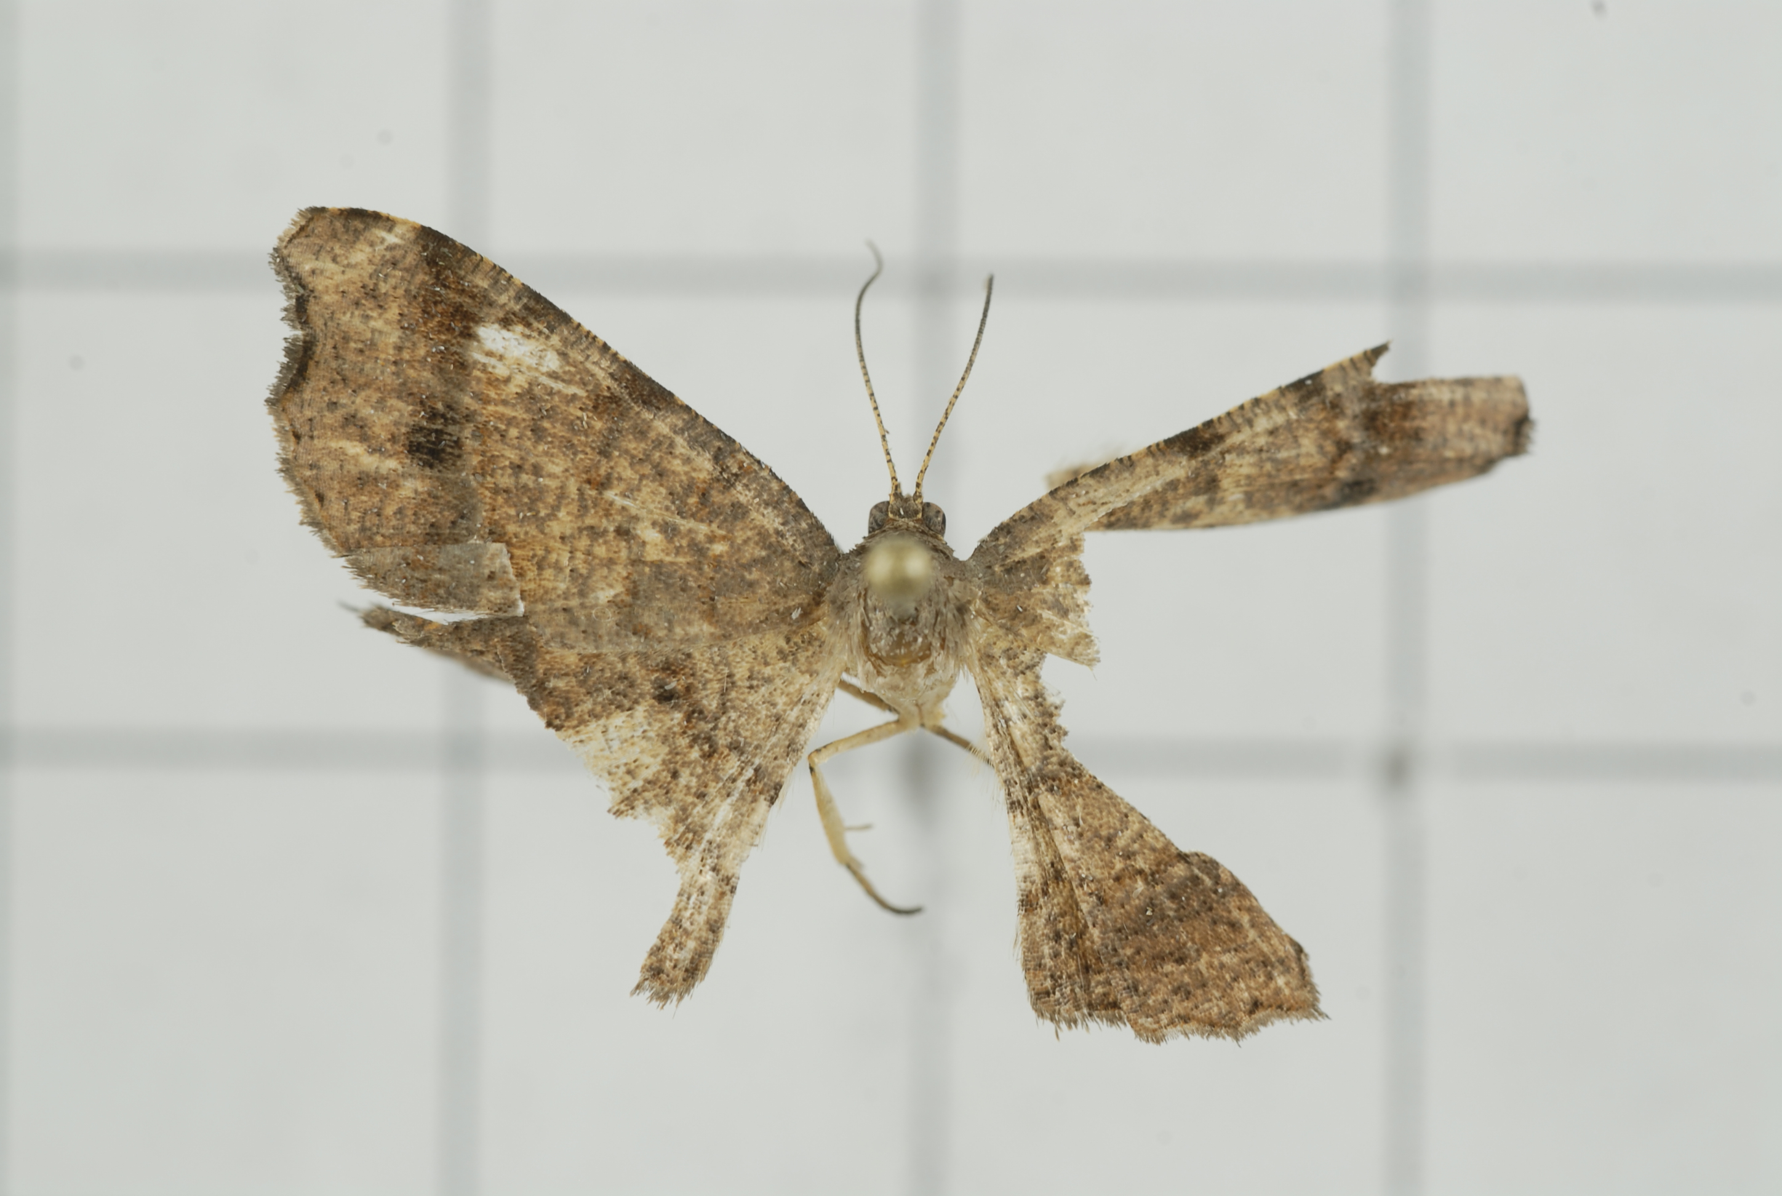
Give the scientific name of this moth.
Chiasmia kanshireiensis
